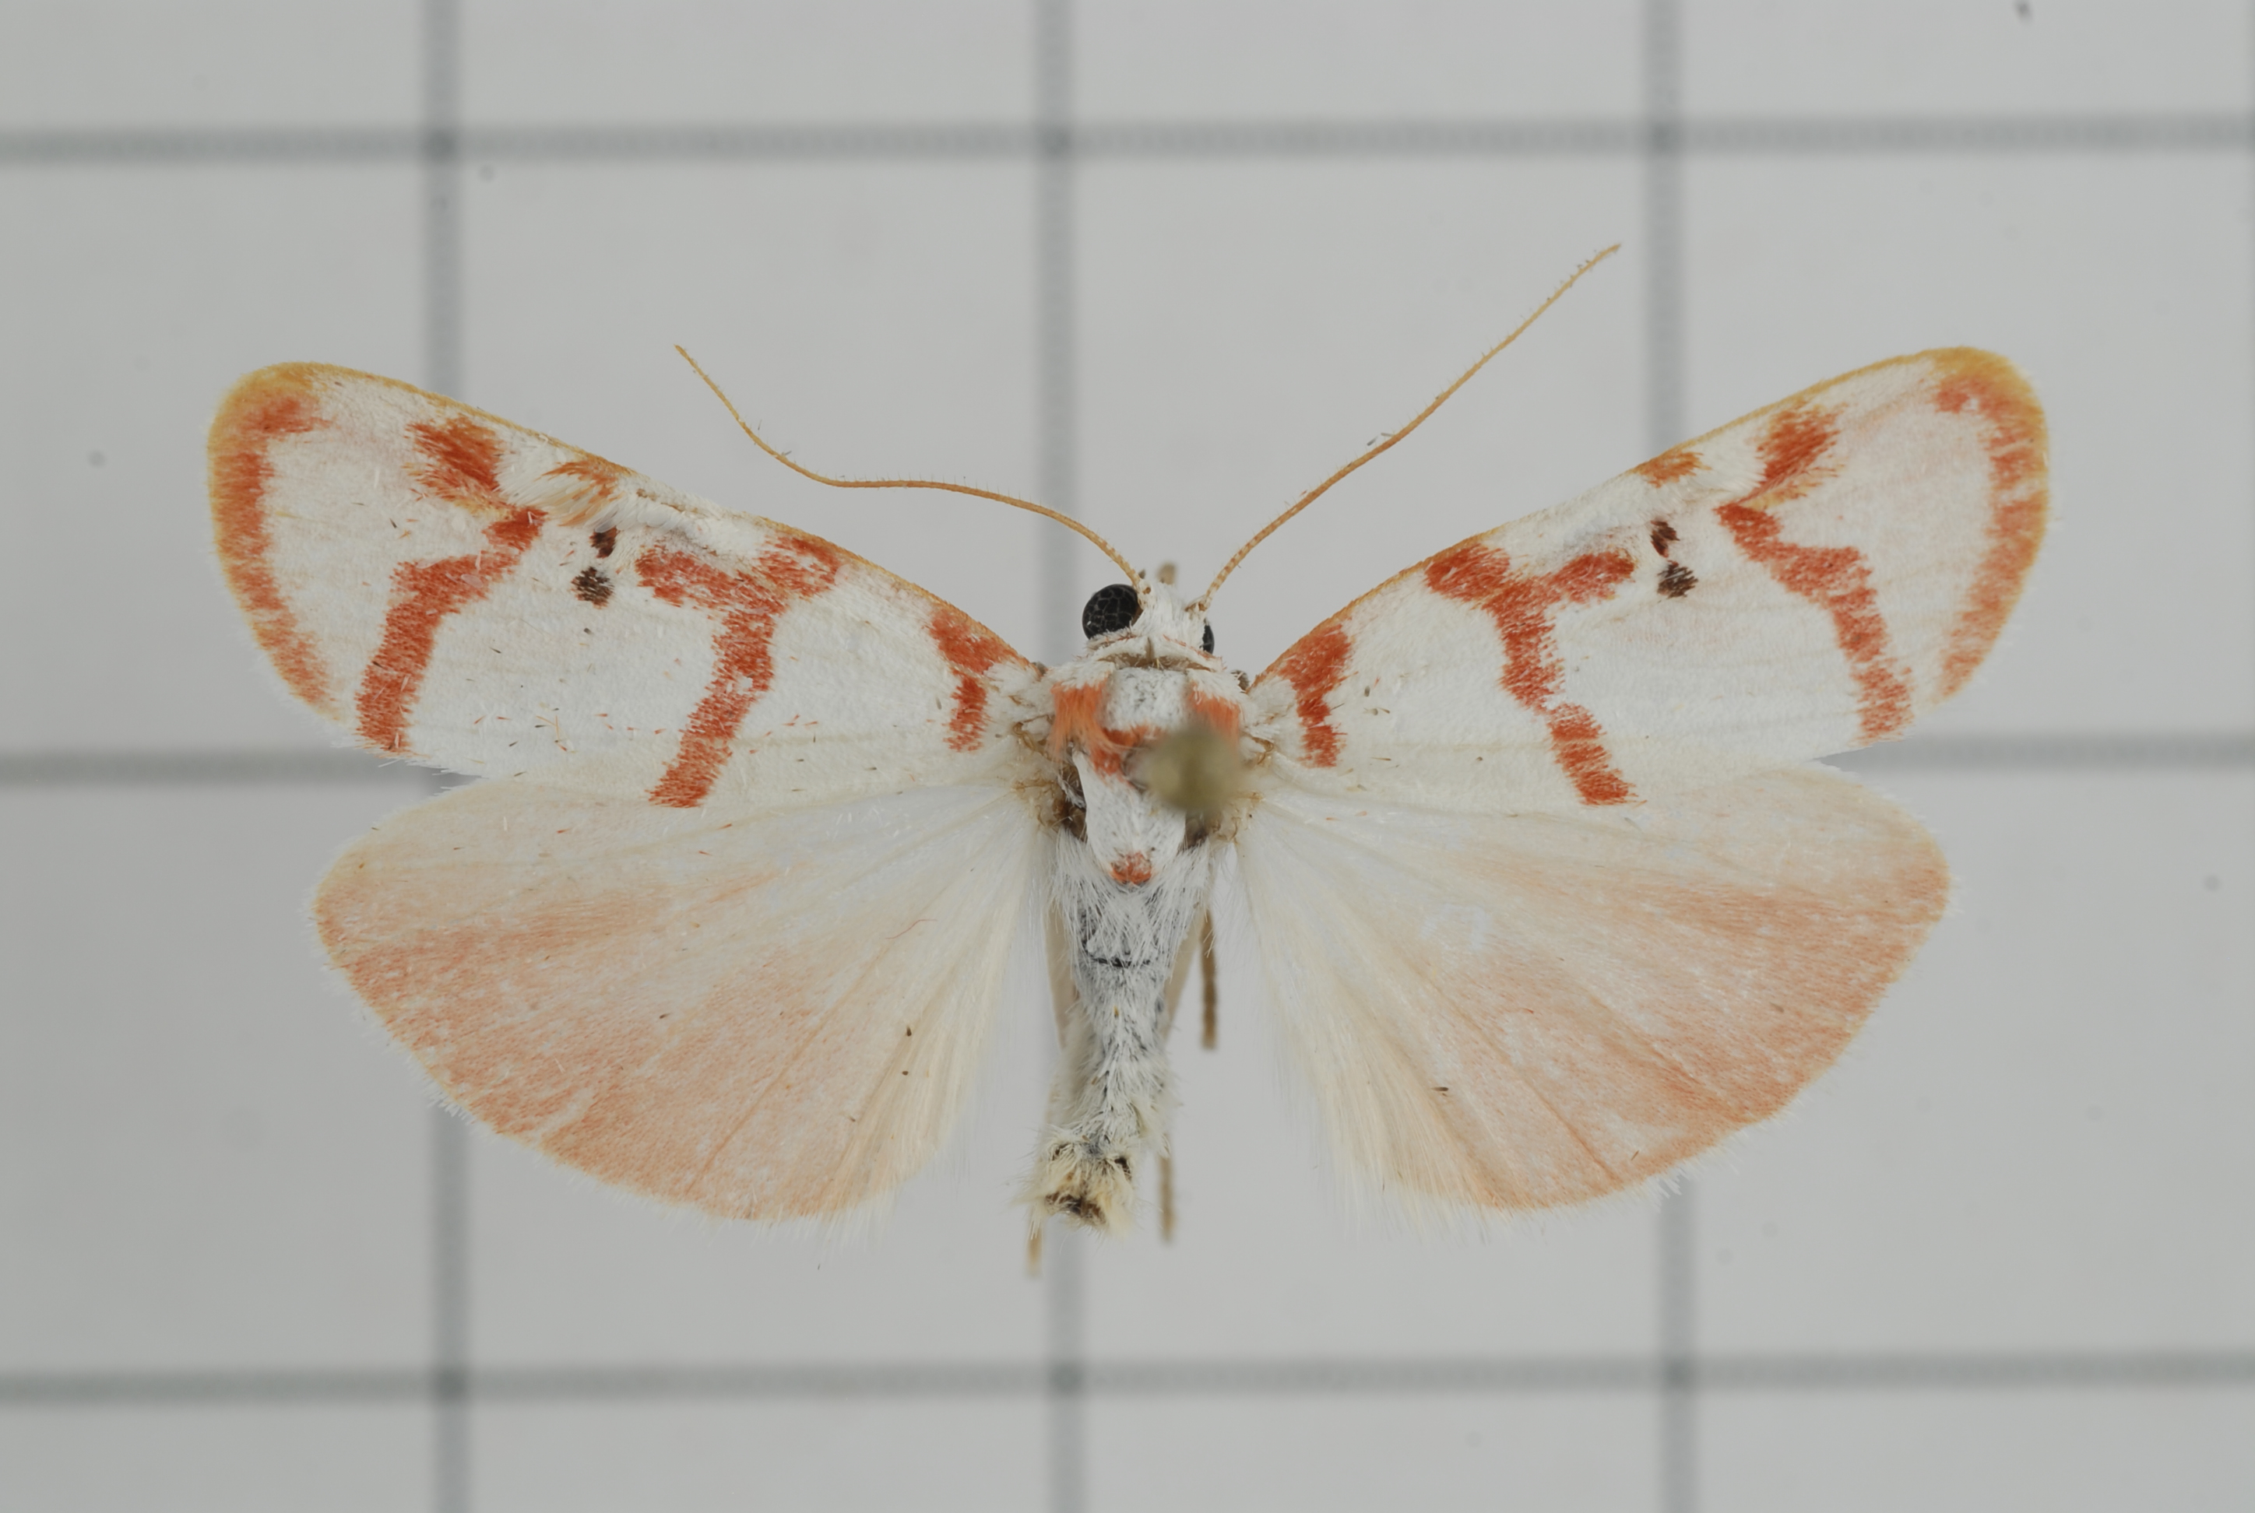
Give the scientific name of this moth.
Cyana hamata hamata
